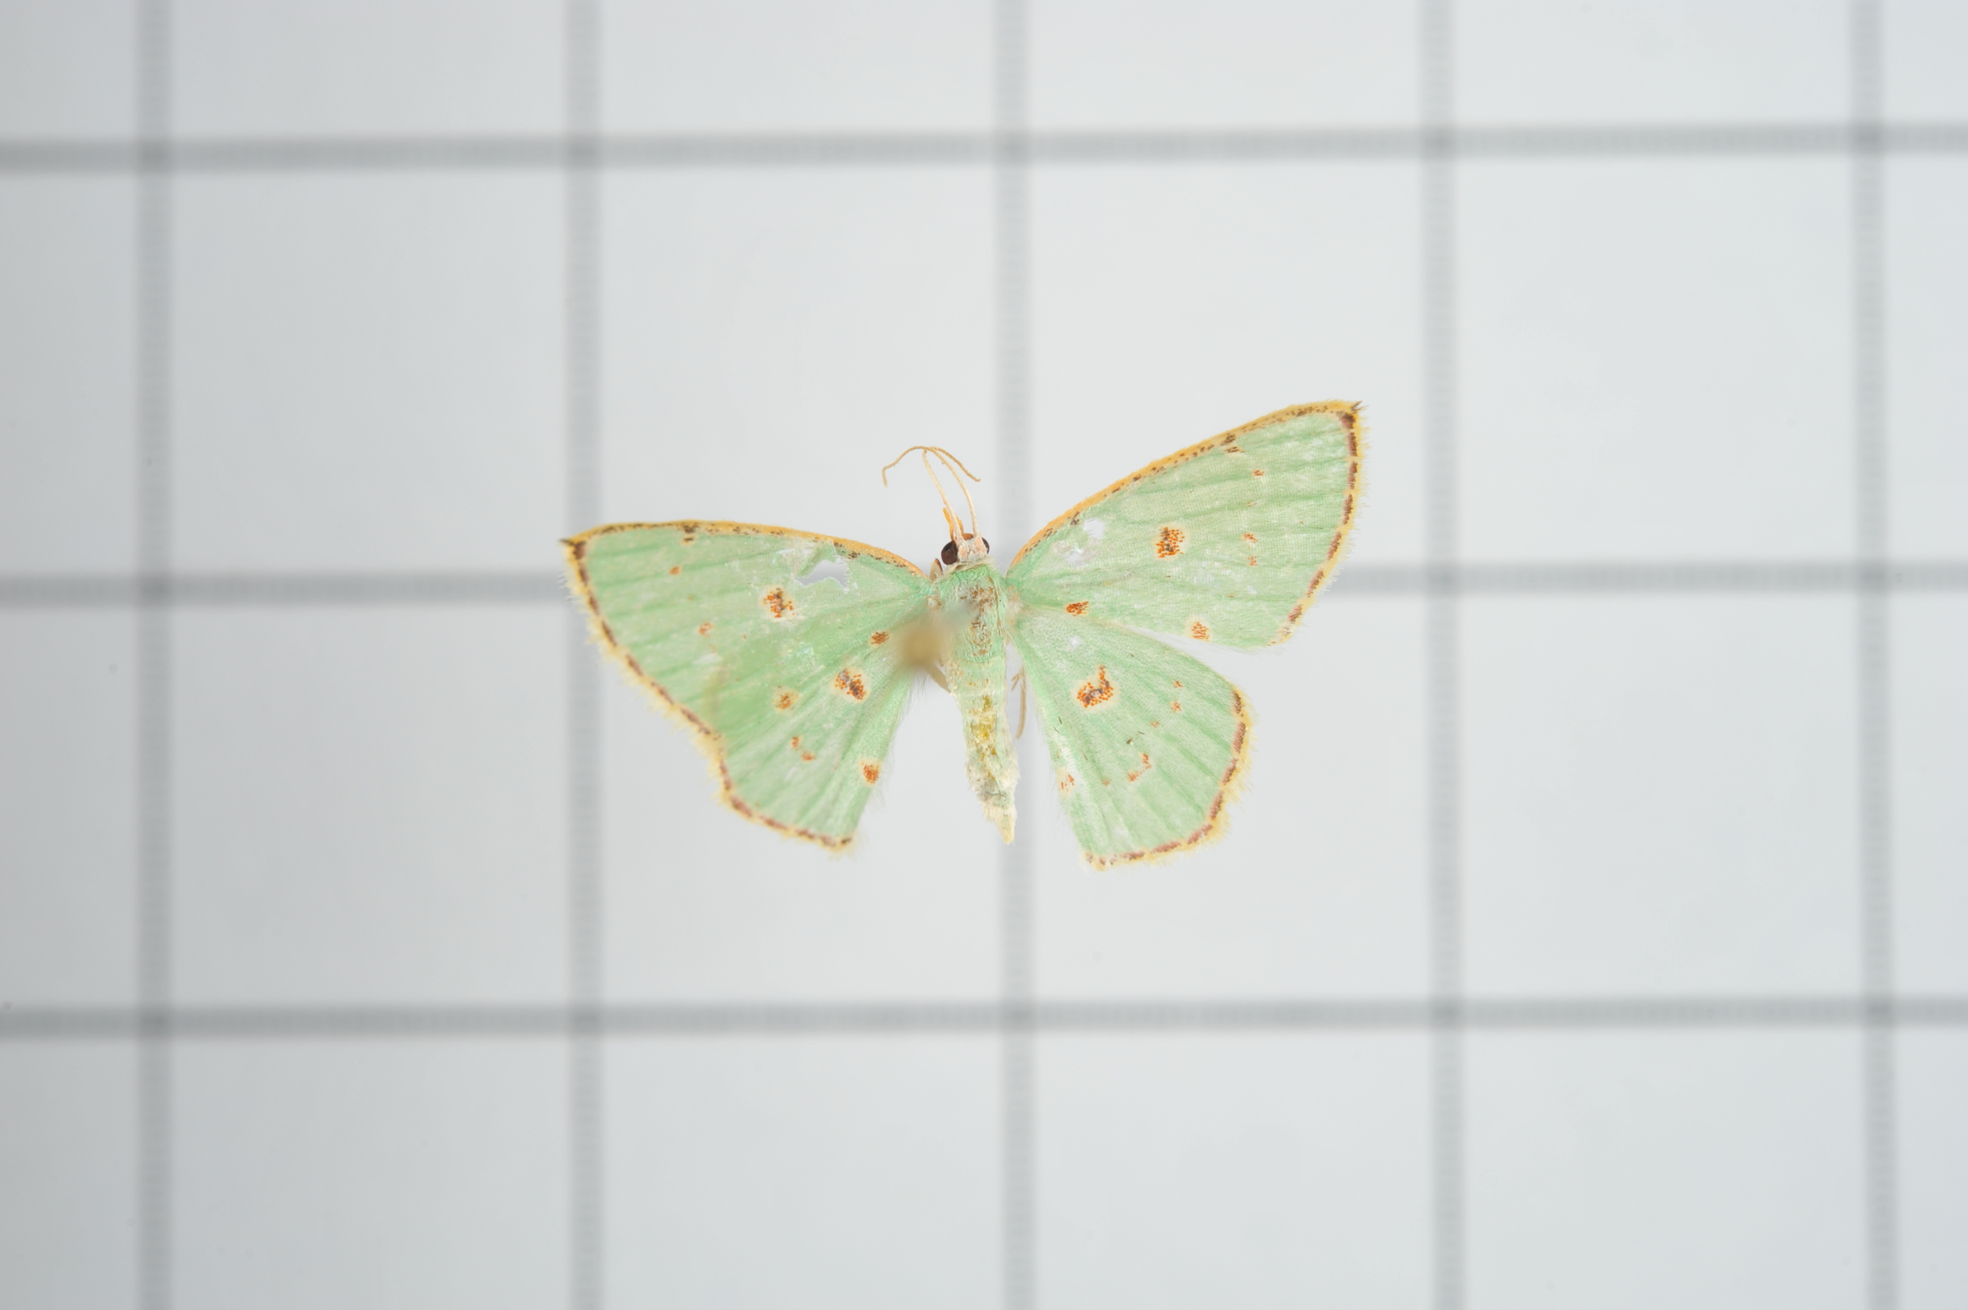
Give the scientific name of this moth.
Comostola laesaria
